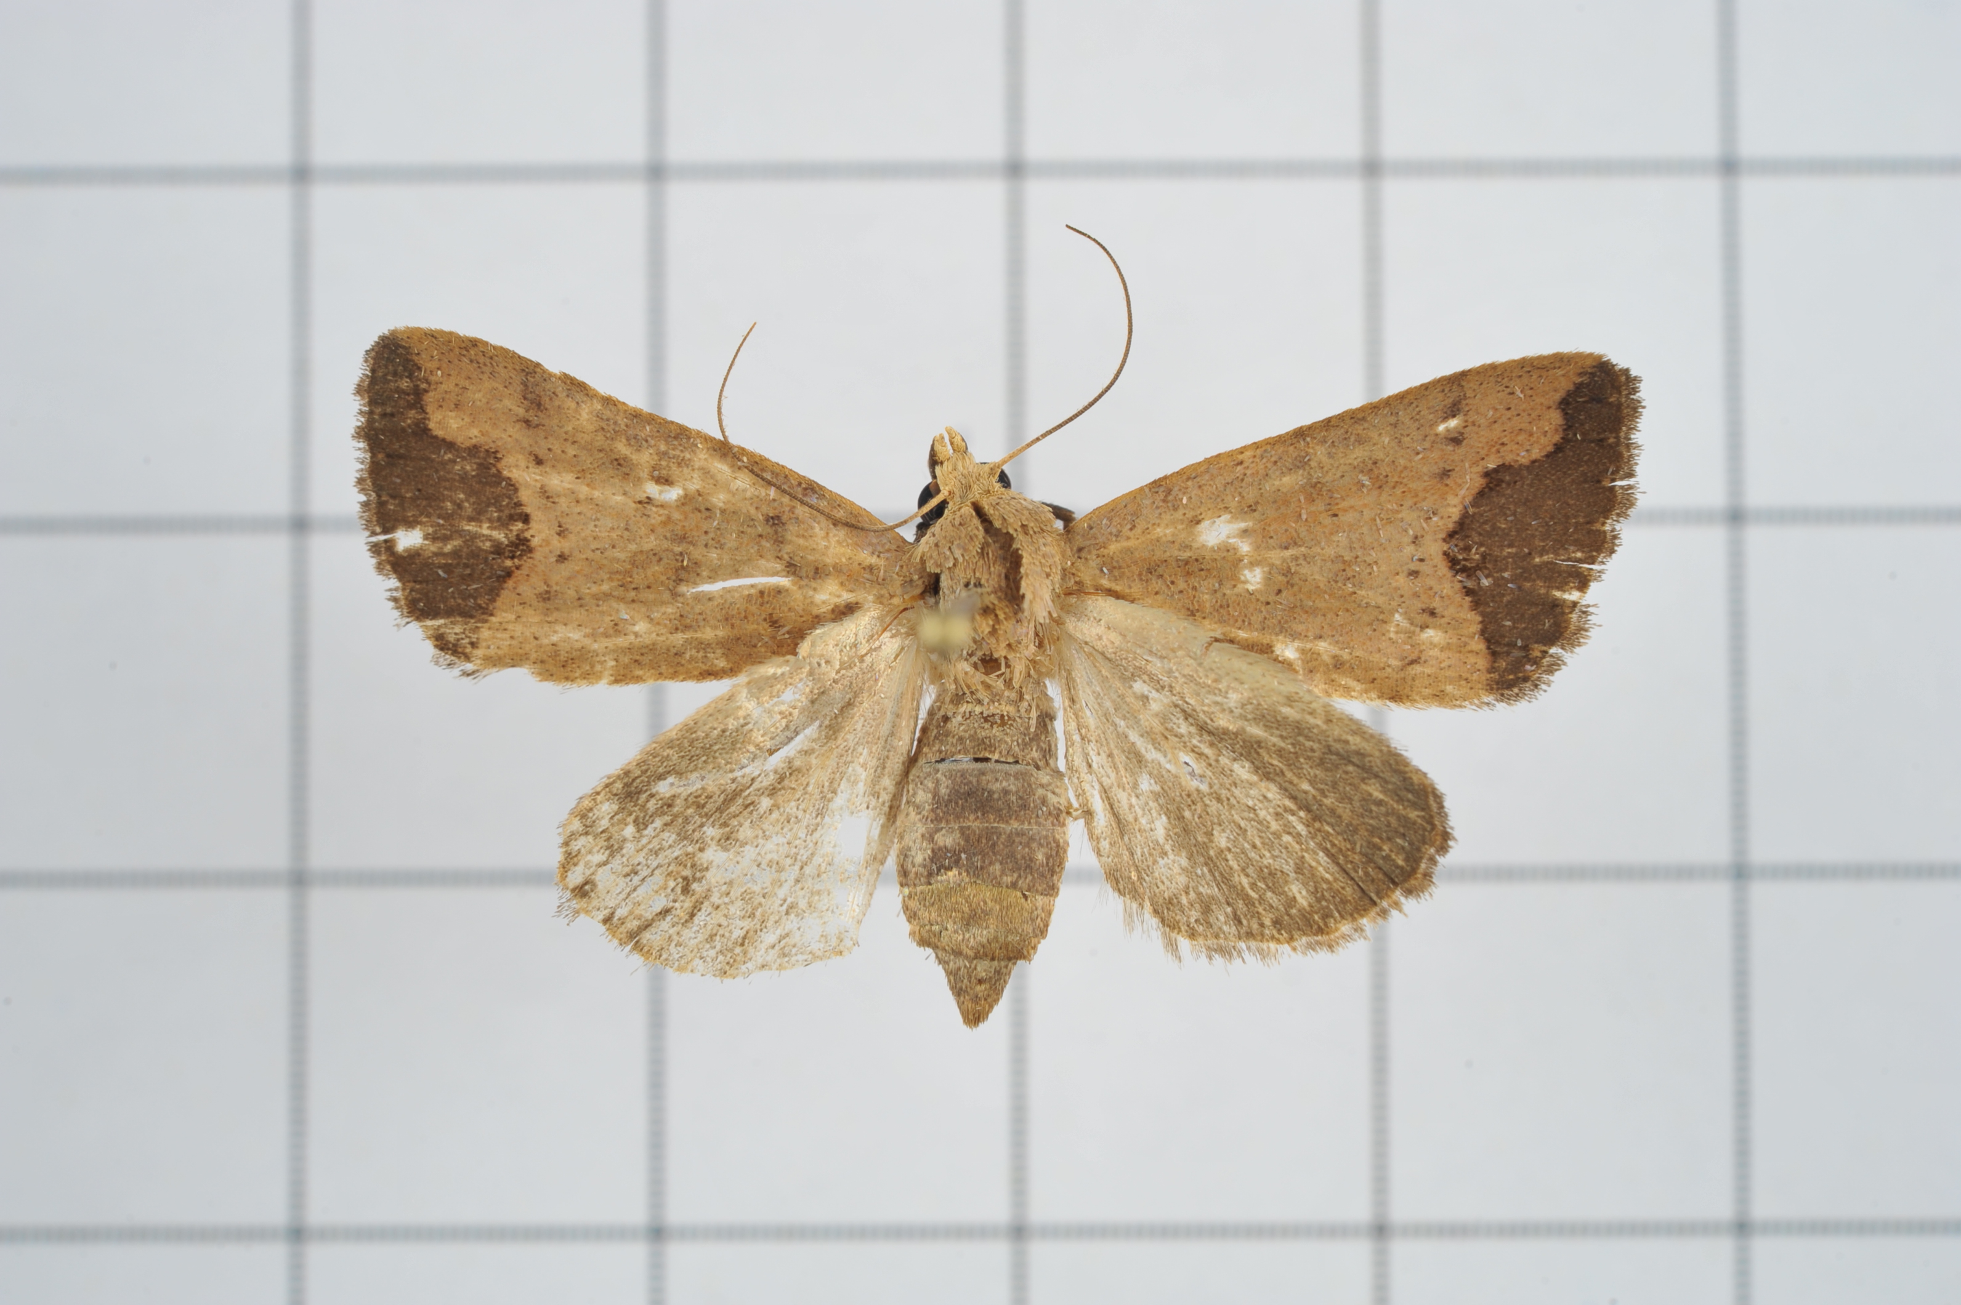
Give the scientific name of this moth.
Bocula diffisa
